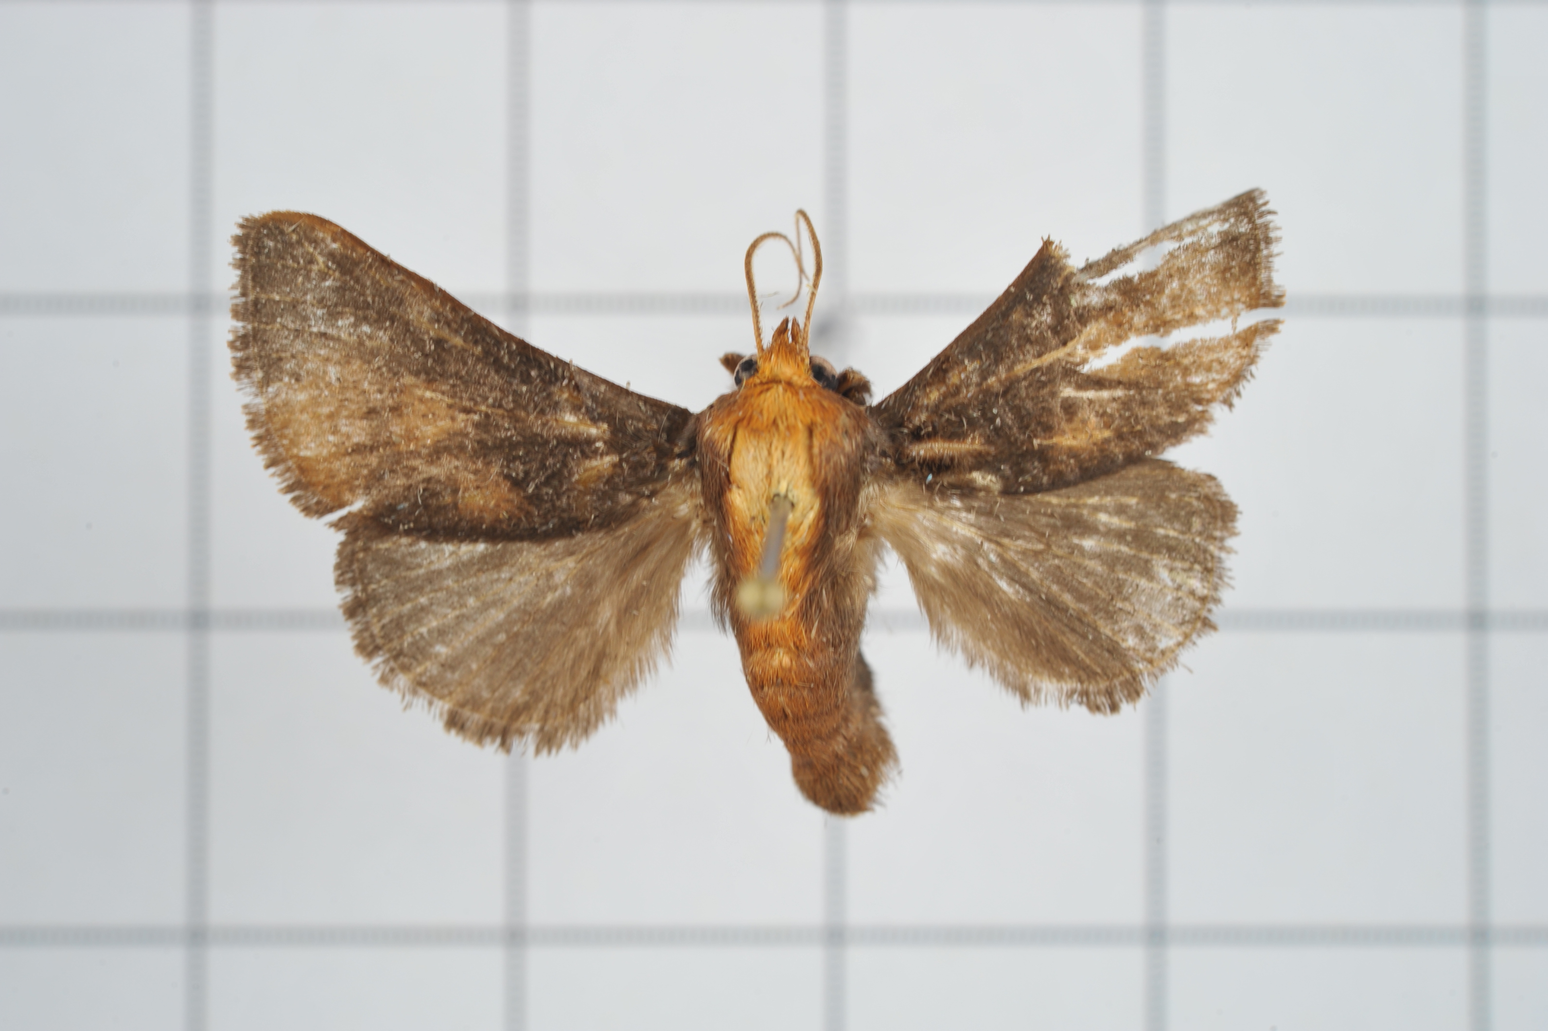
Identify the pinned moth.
Iraga rugosa
